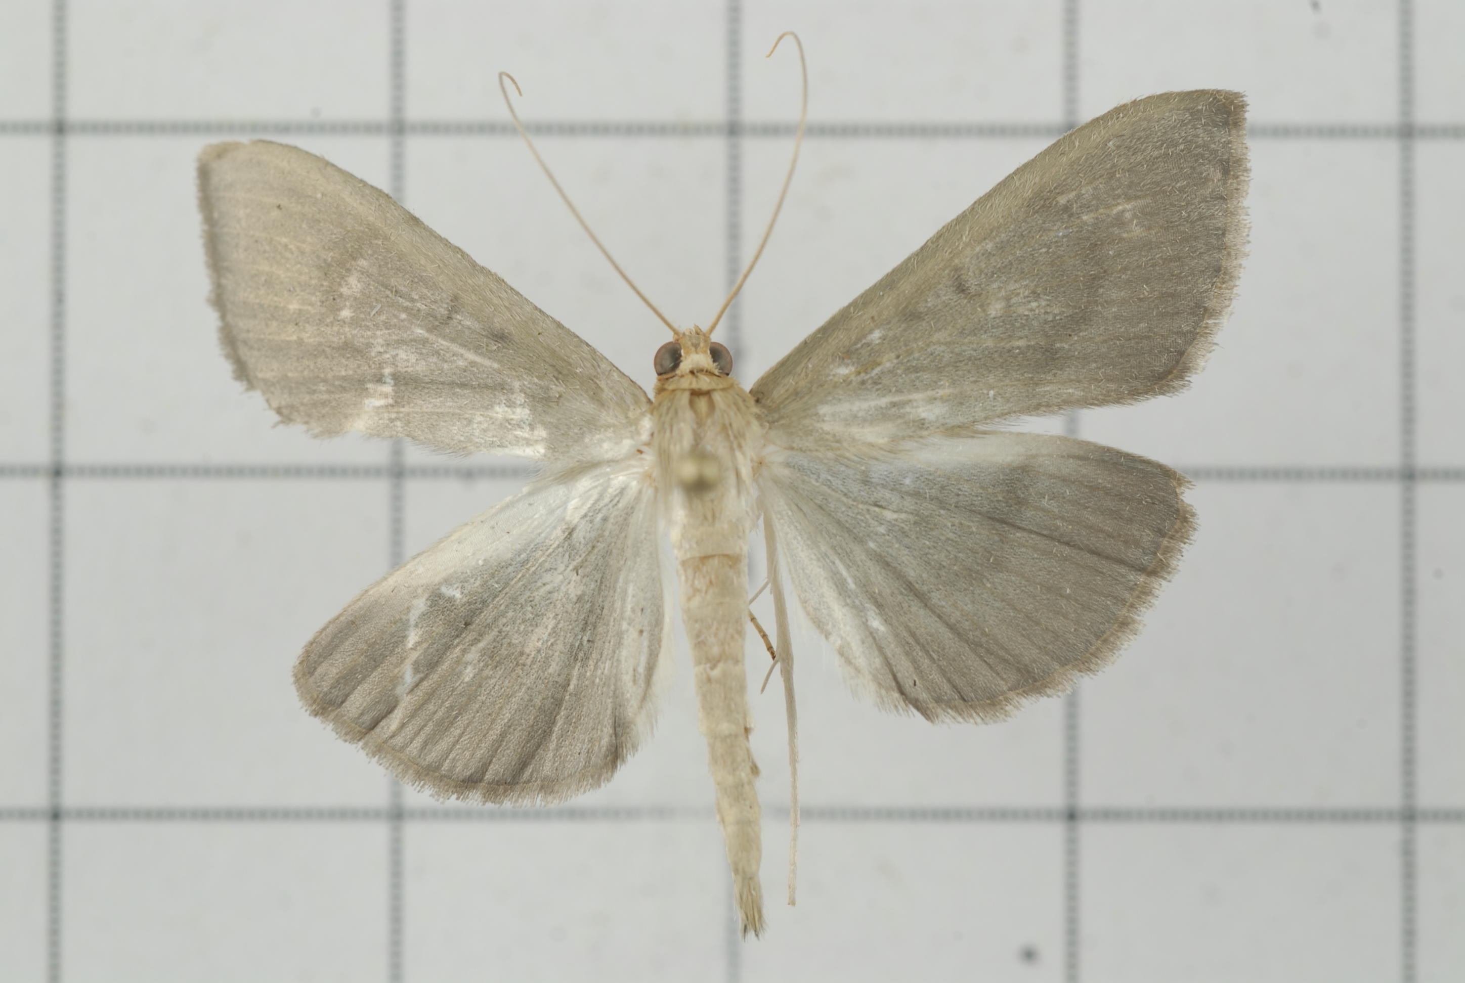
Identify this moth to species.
Poliobotys ablactalis
